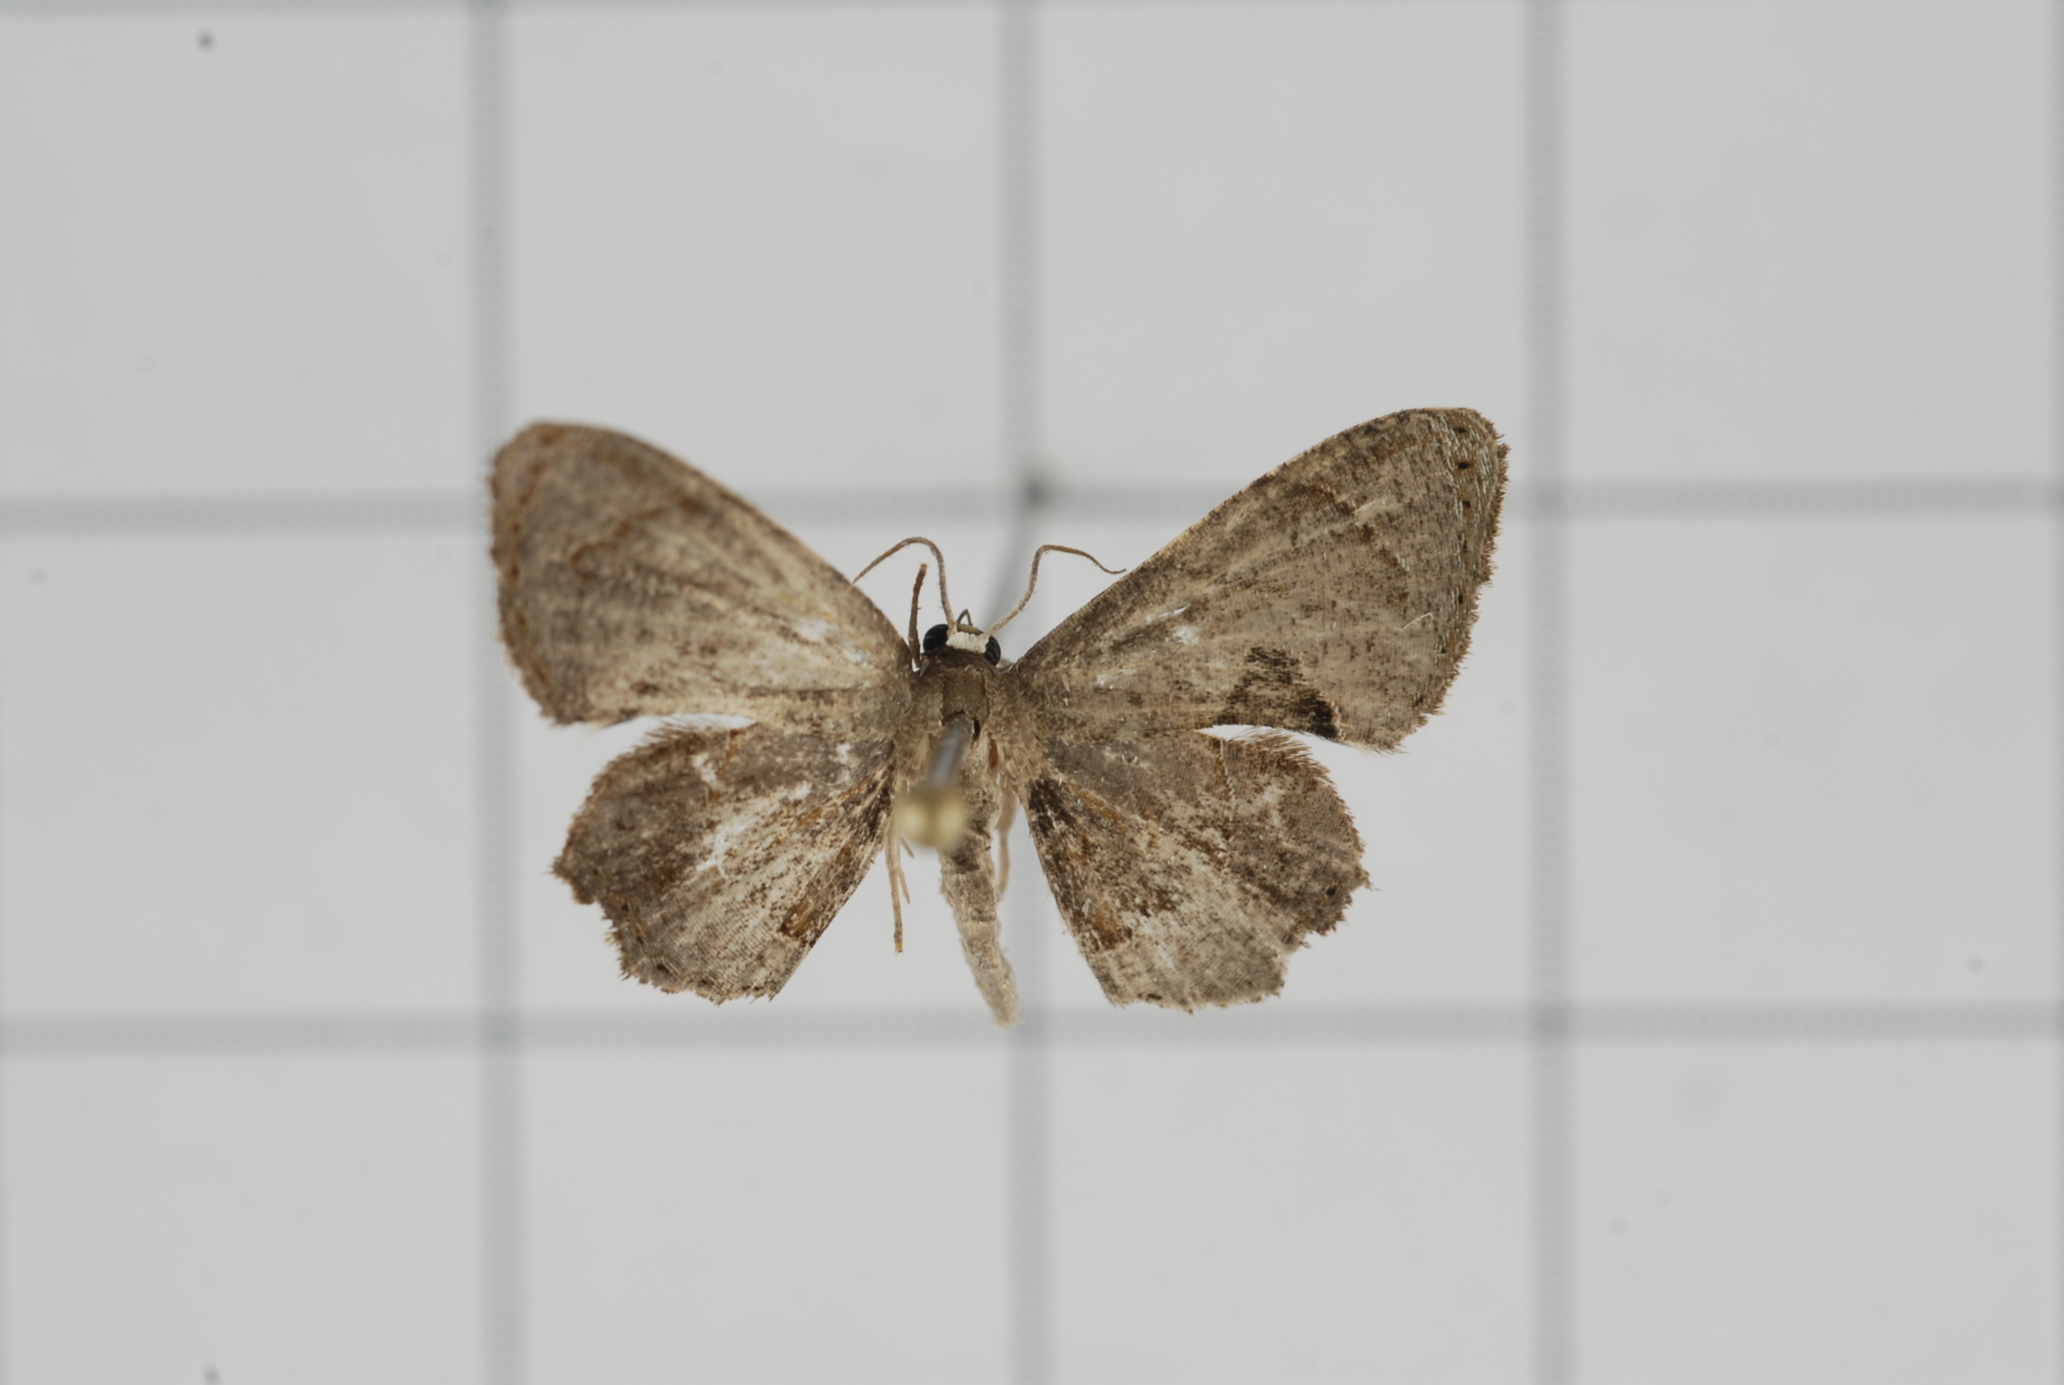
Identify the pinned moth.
Phazaca kosemponicola
